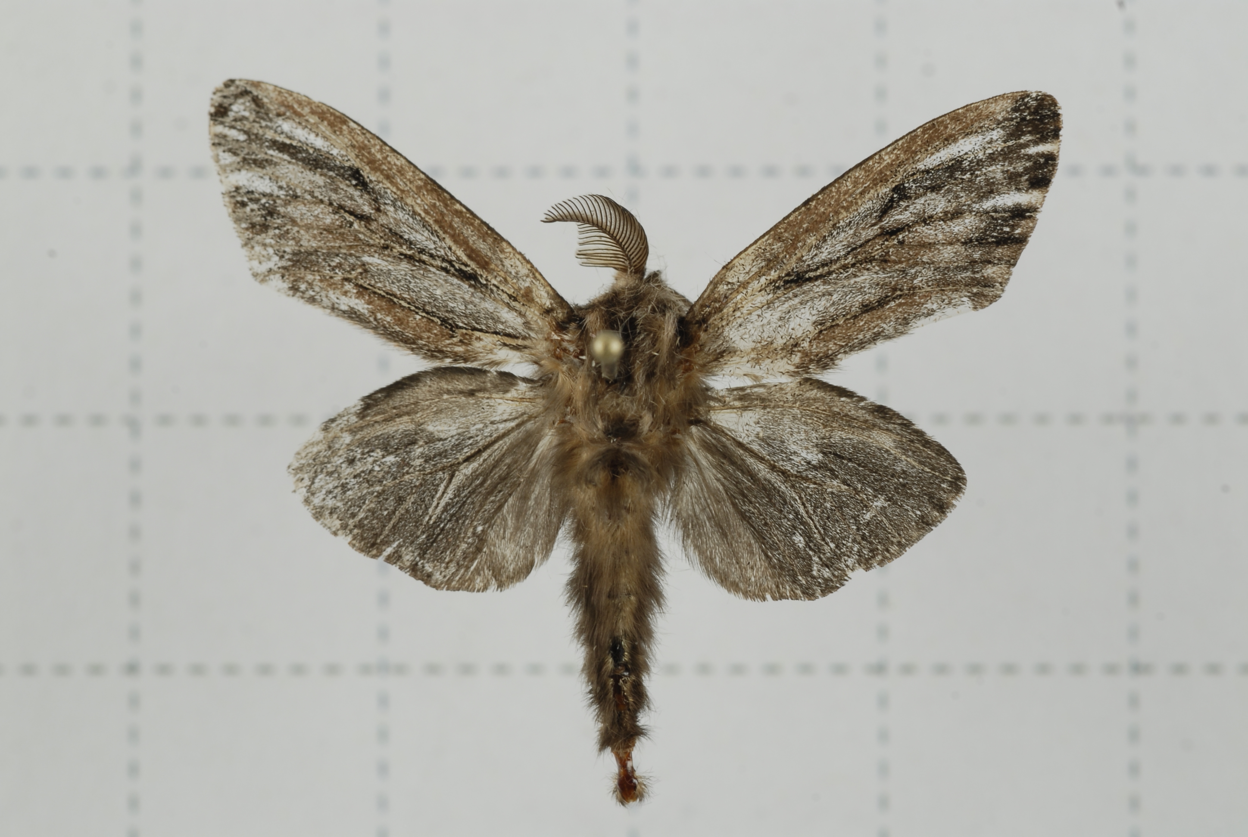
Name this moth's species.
Eumeta variegata
